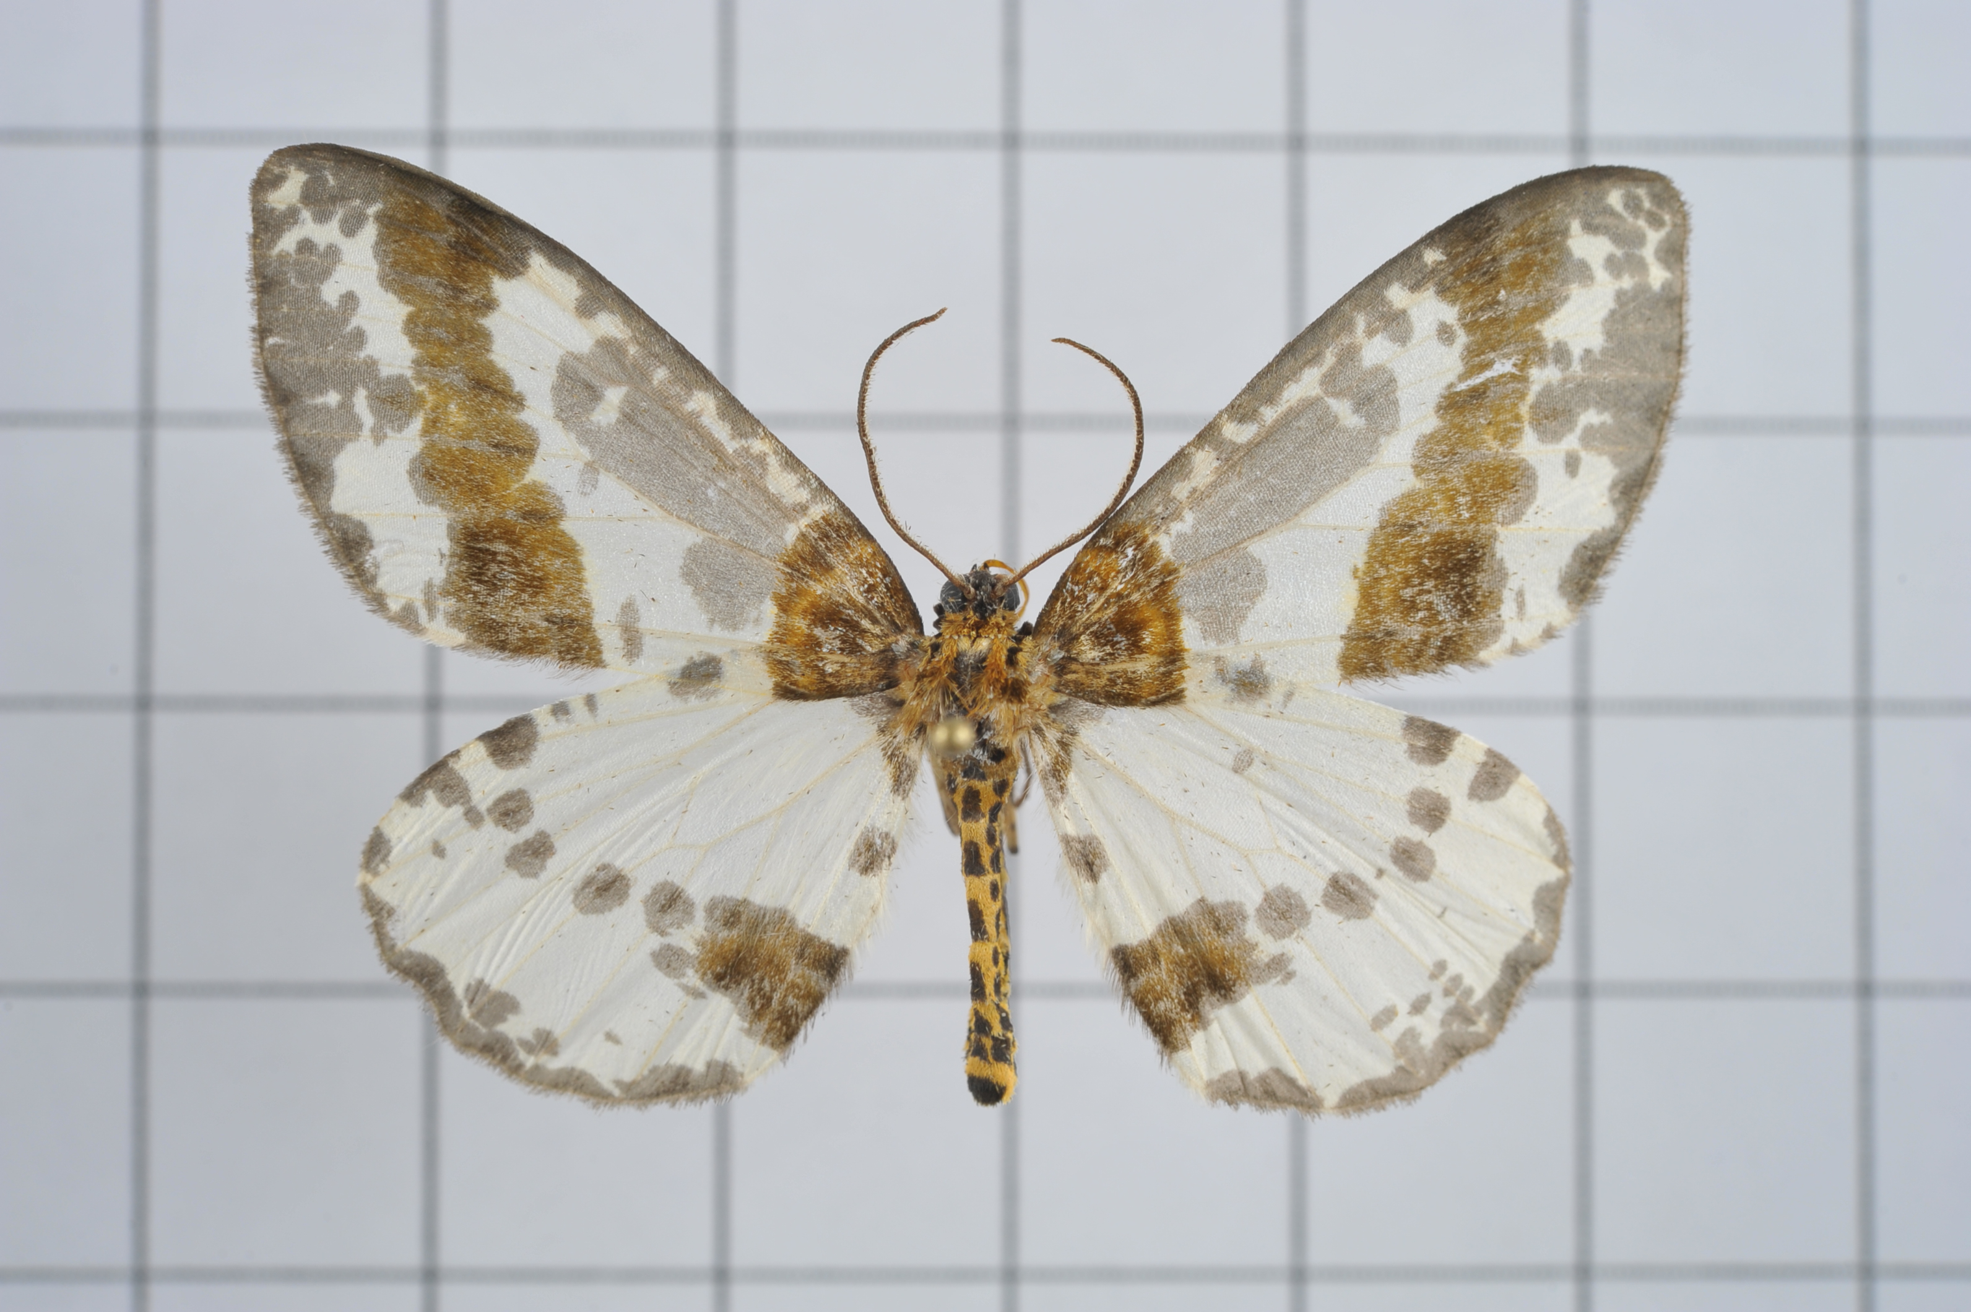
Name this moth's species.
Abraxas taiwanensis
